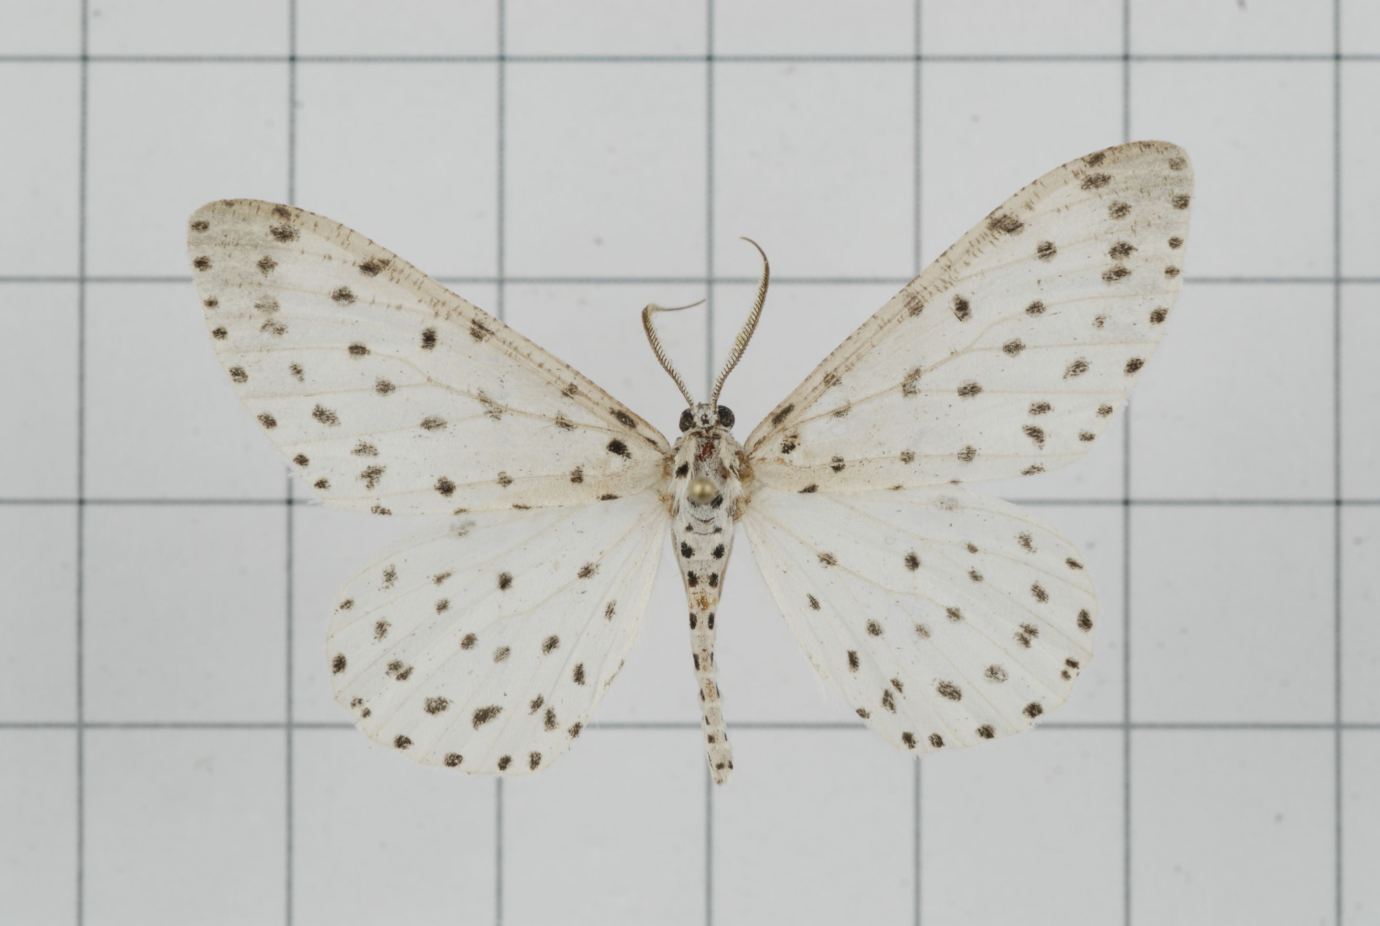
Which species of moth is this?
Xenoplia trivialis
